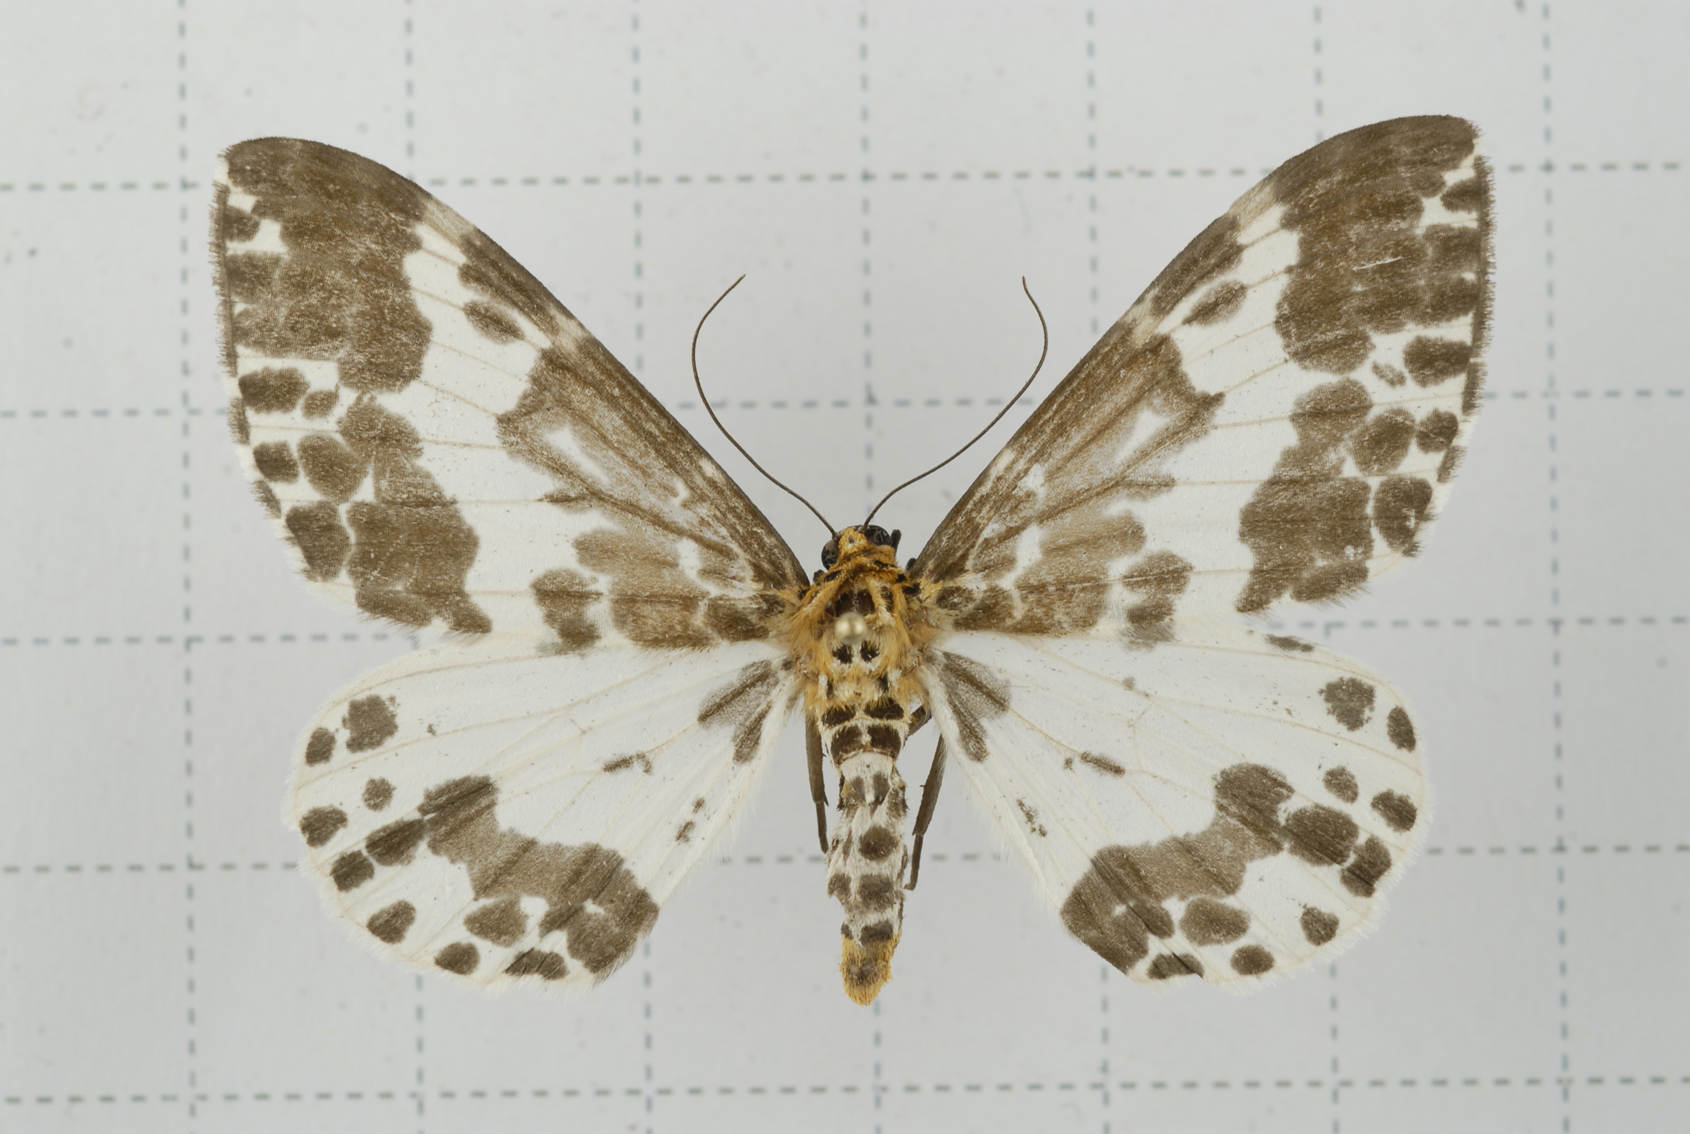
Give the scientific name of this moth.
Pogonopygia pavida pavida
